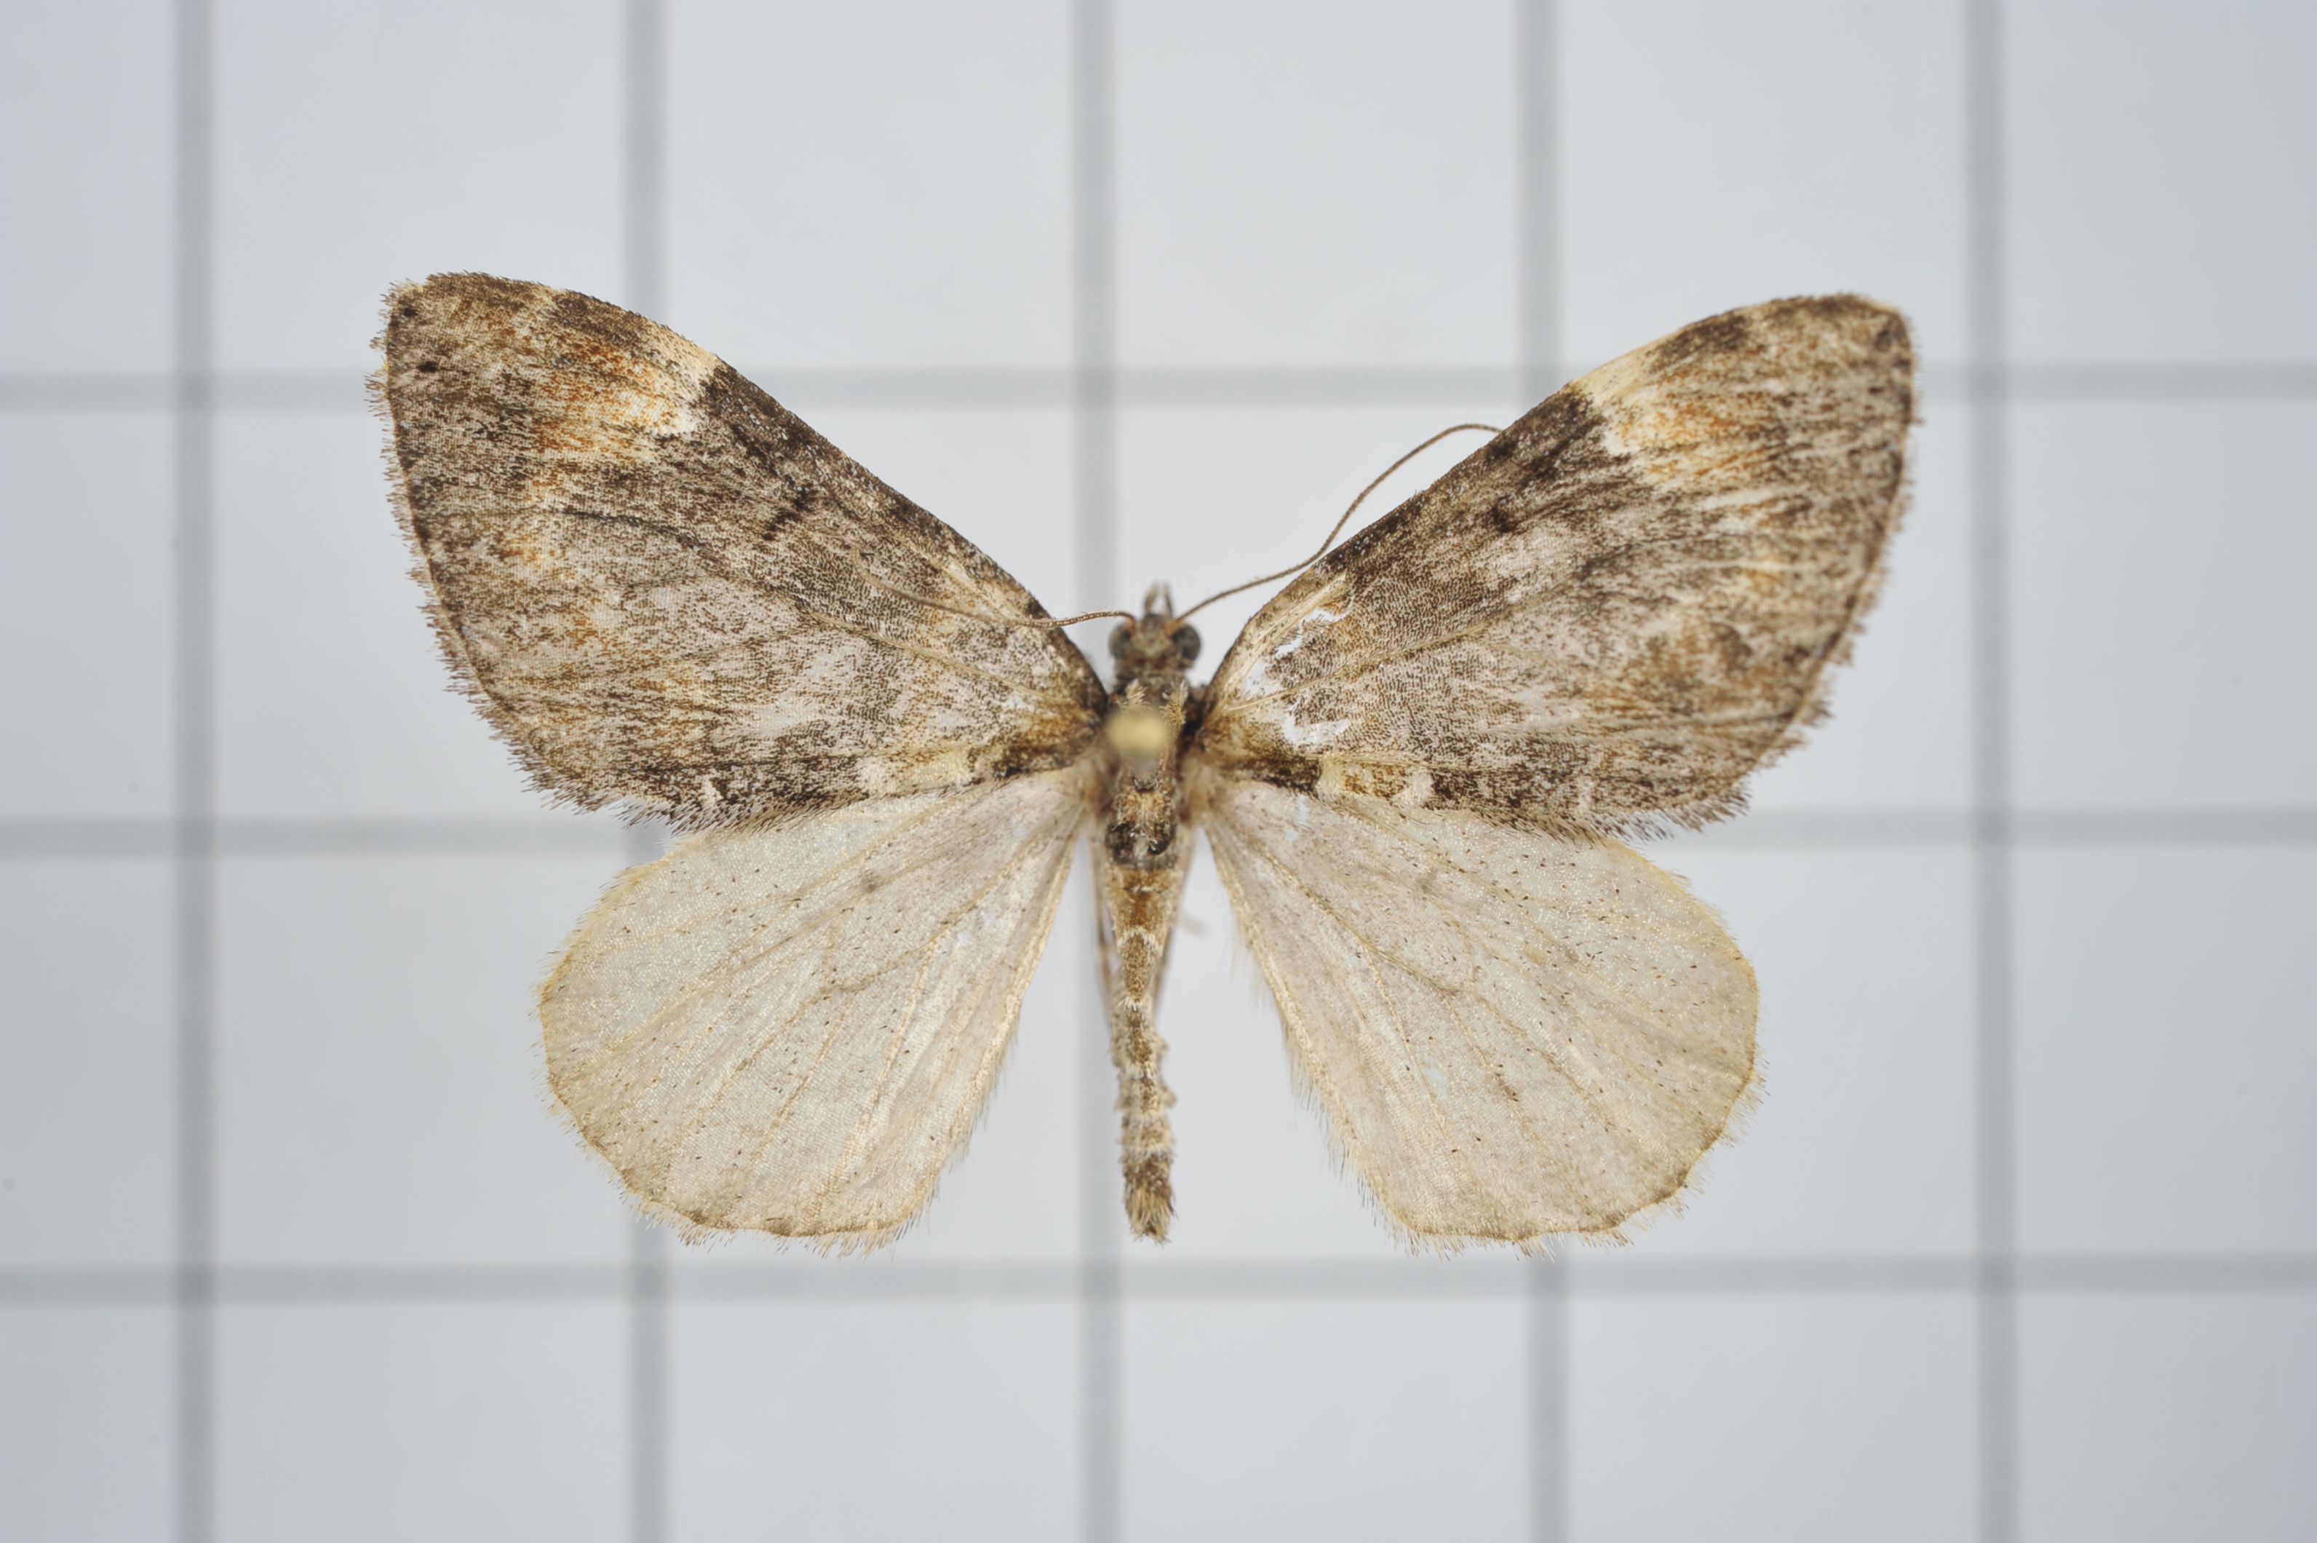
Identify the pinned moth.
Dysstroma fumata
